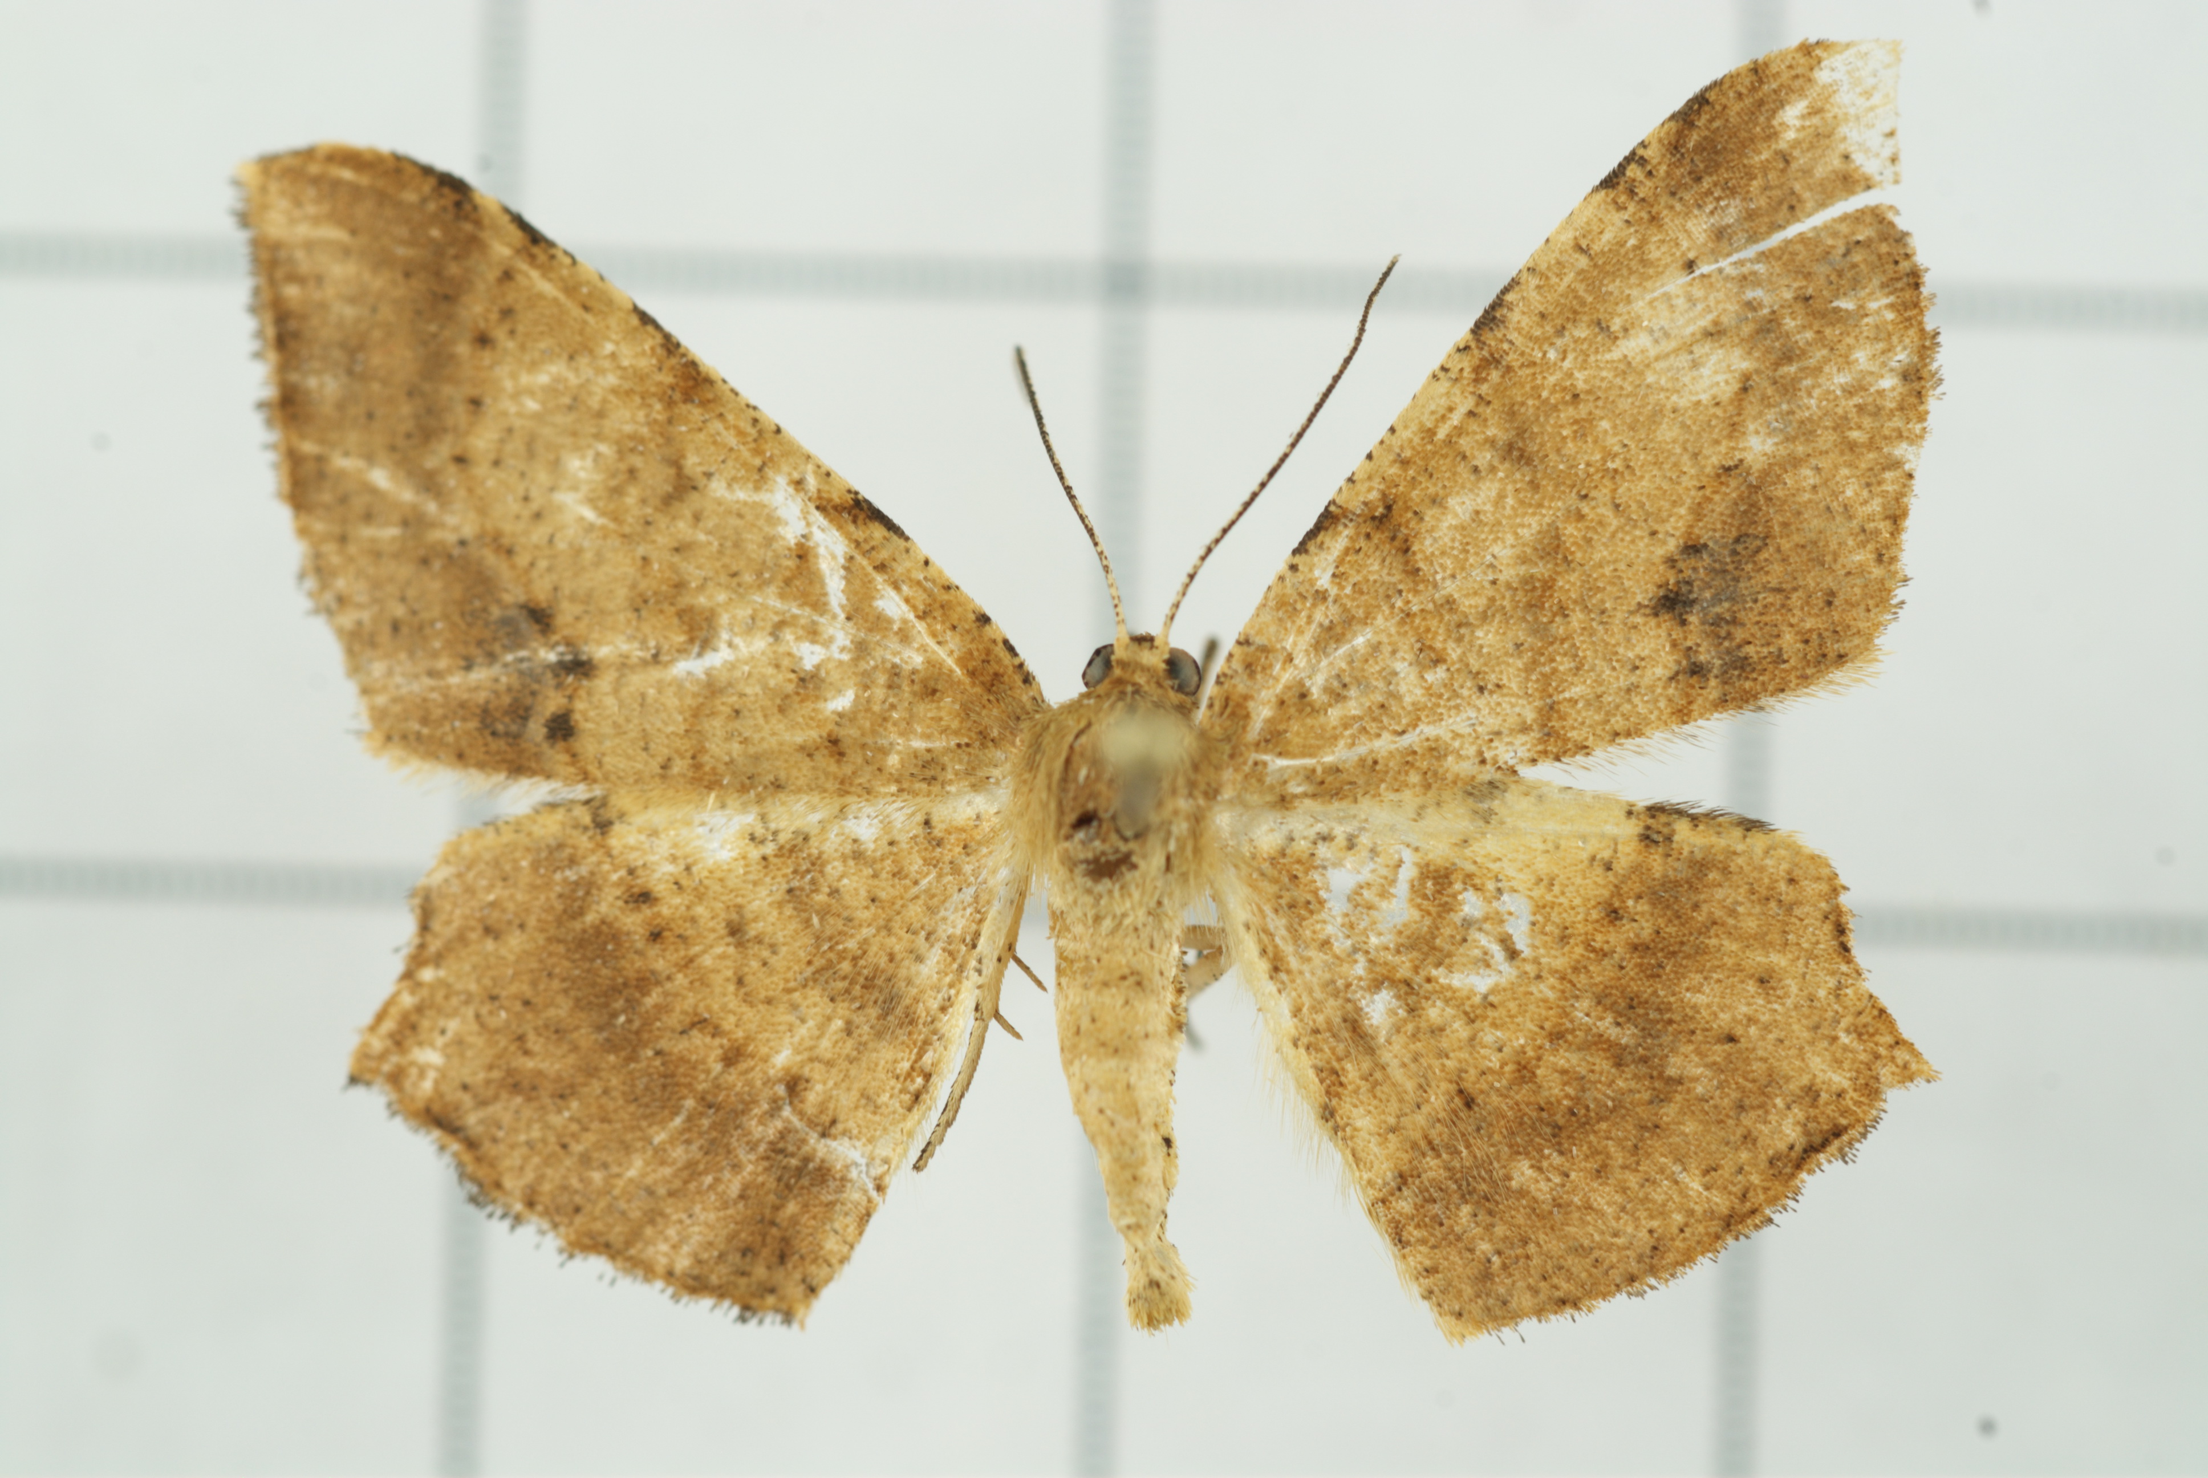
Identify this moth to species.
Krananda falcata
